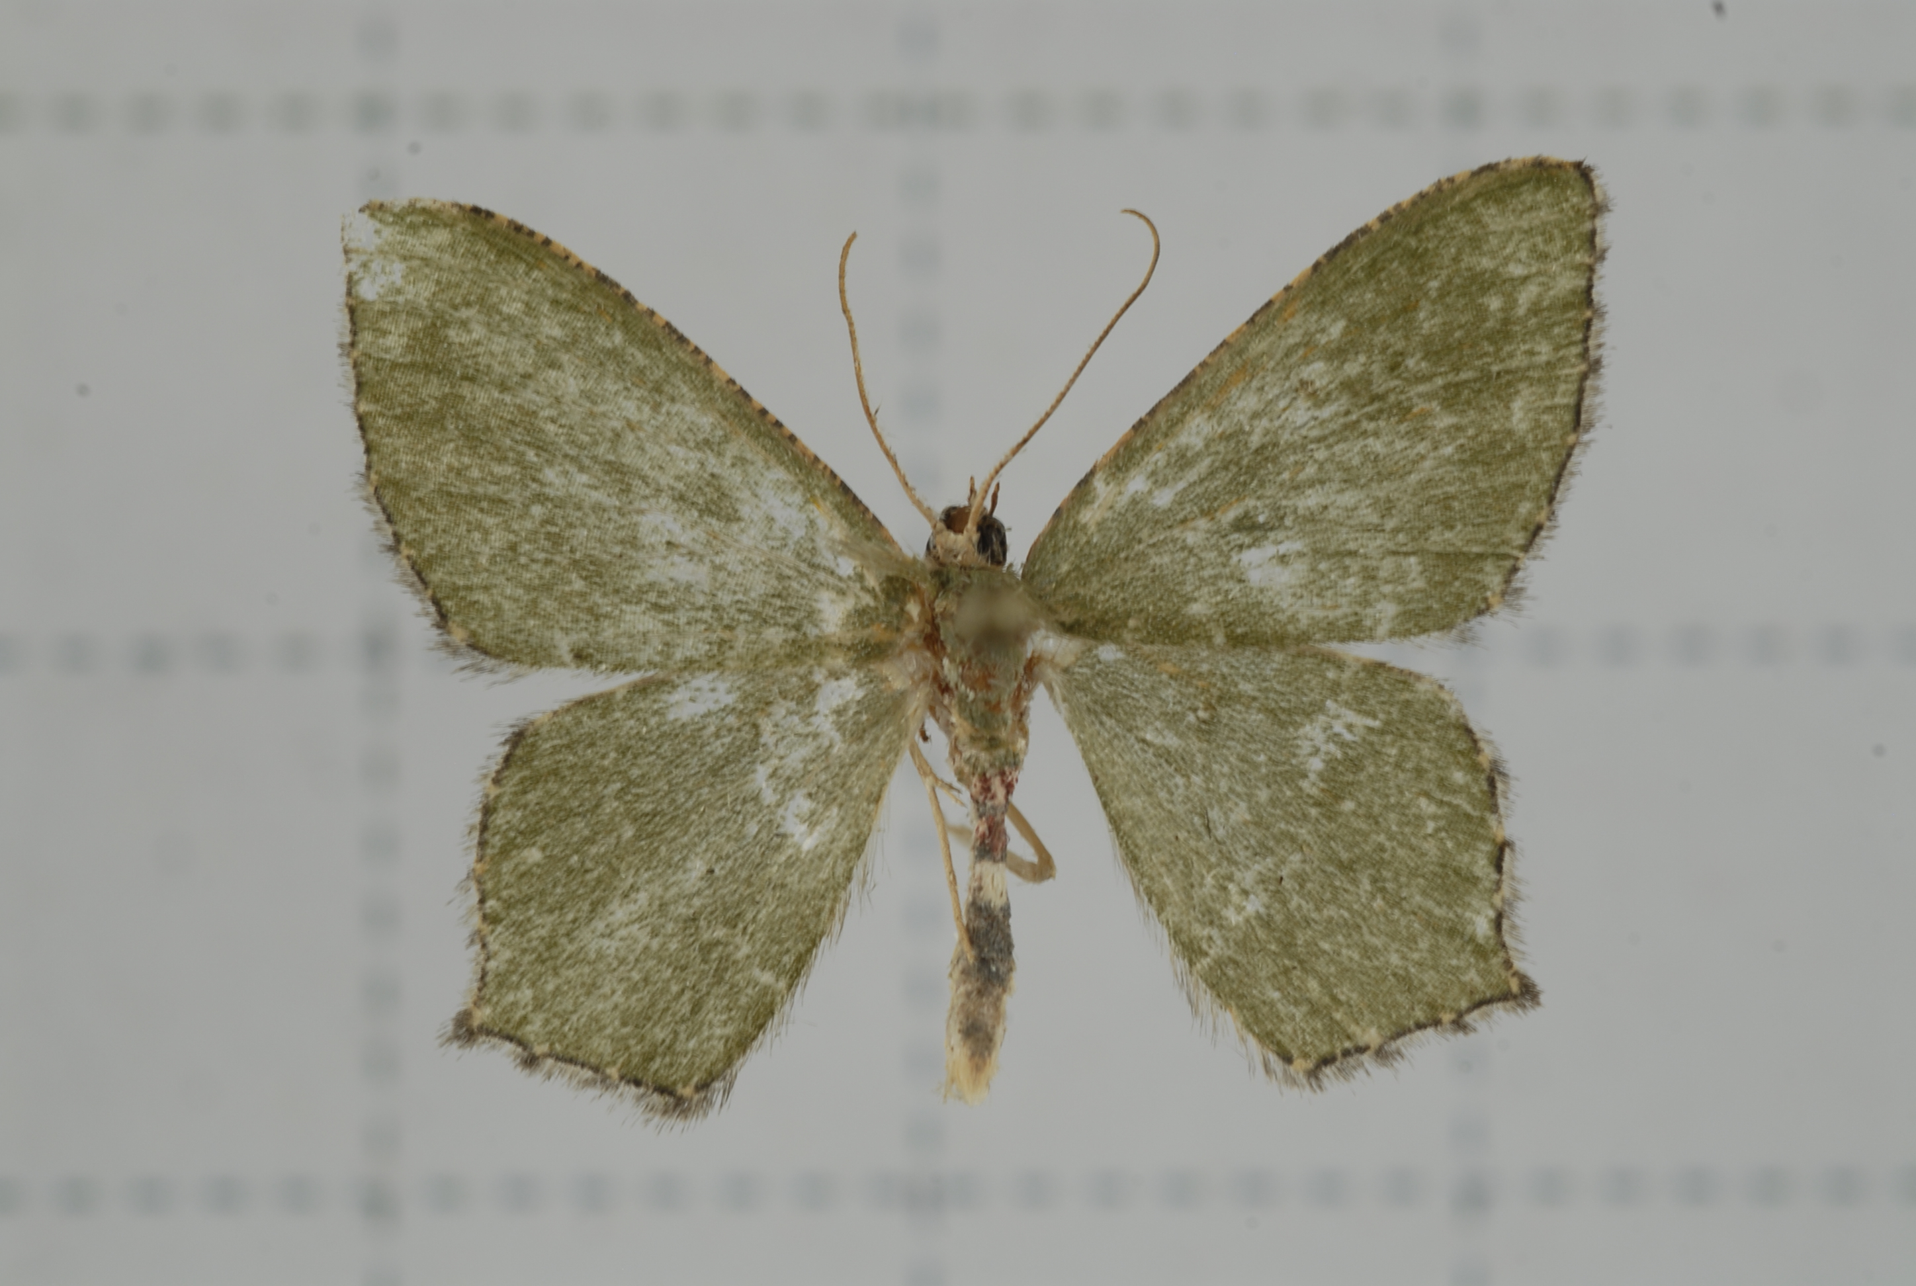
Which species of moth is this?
Hemithea pallidimunda
